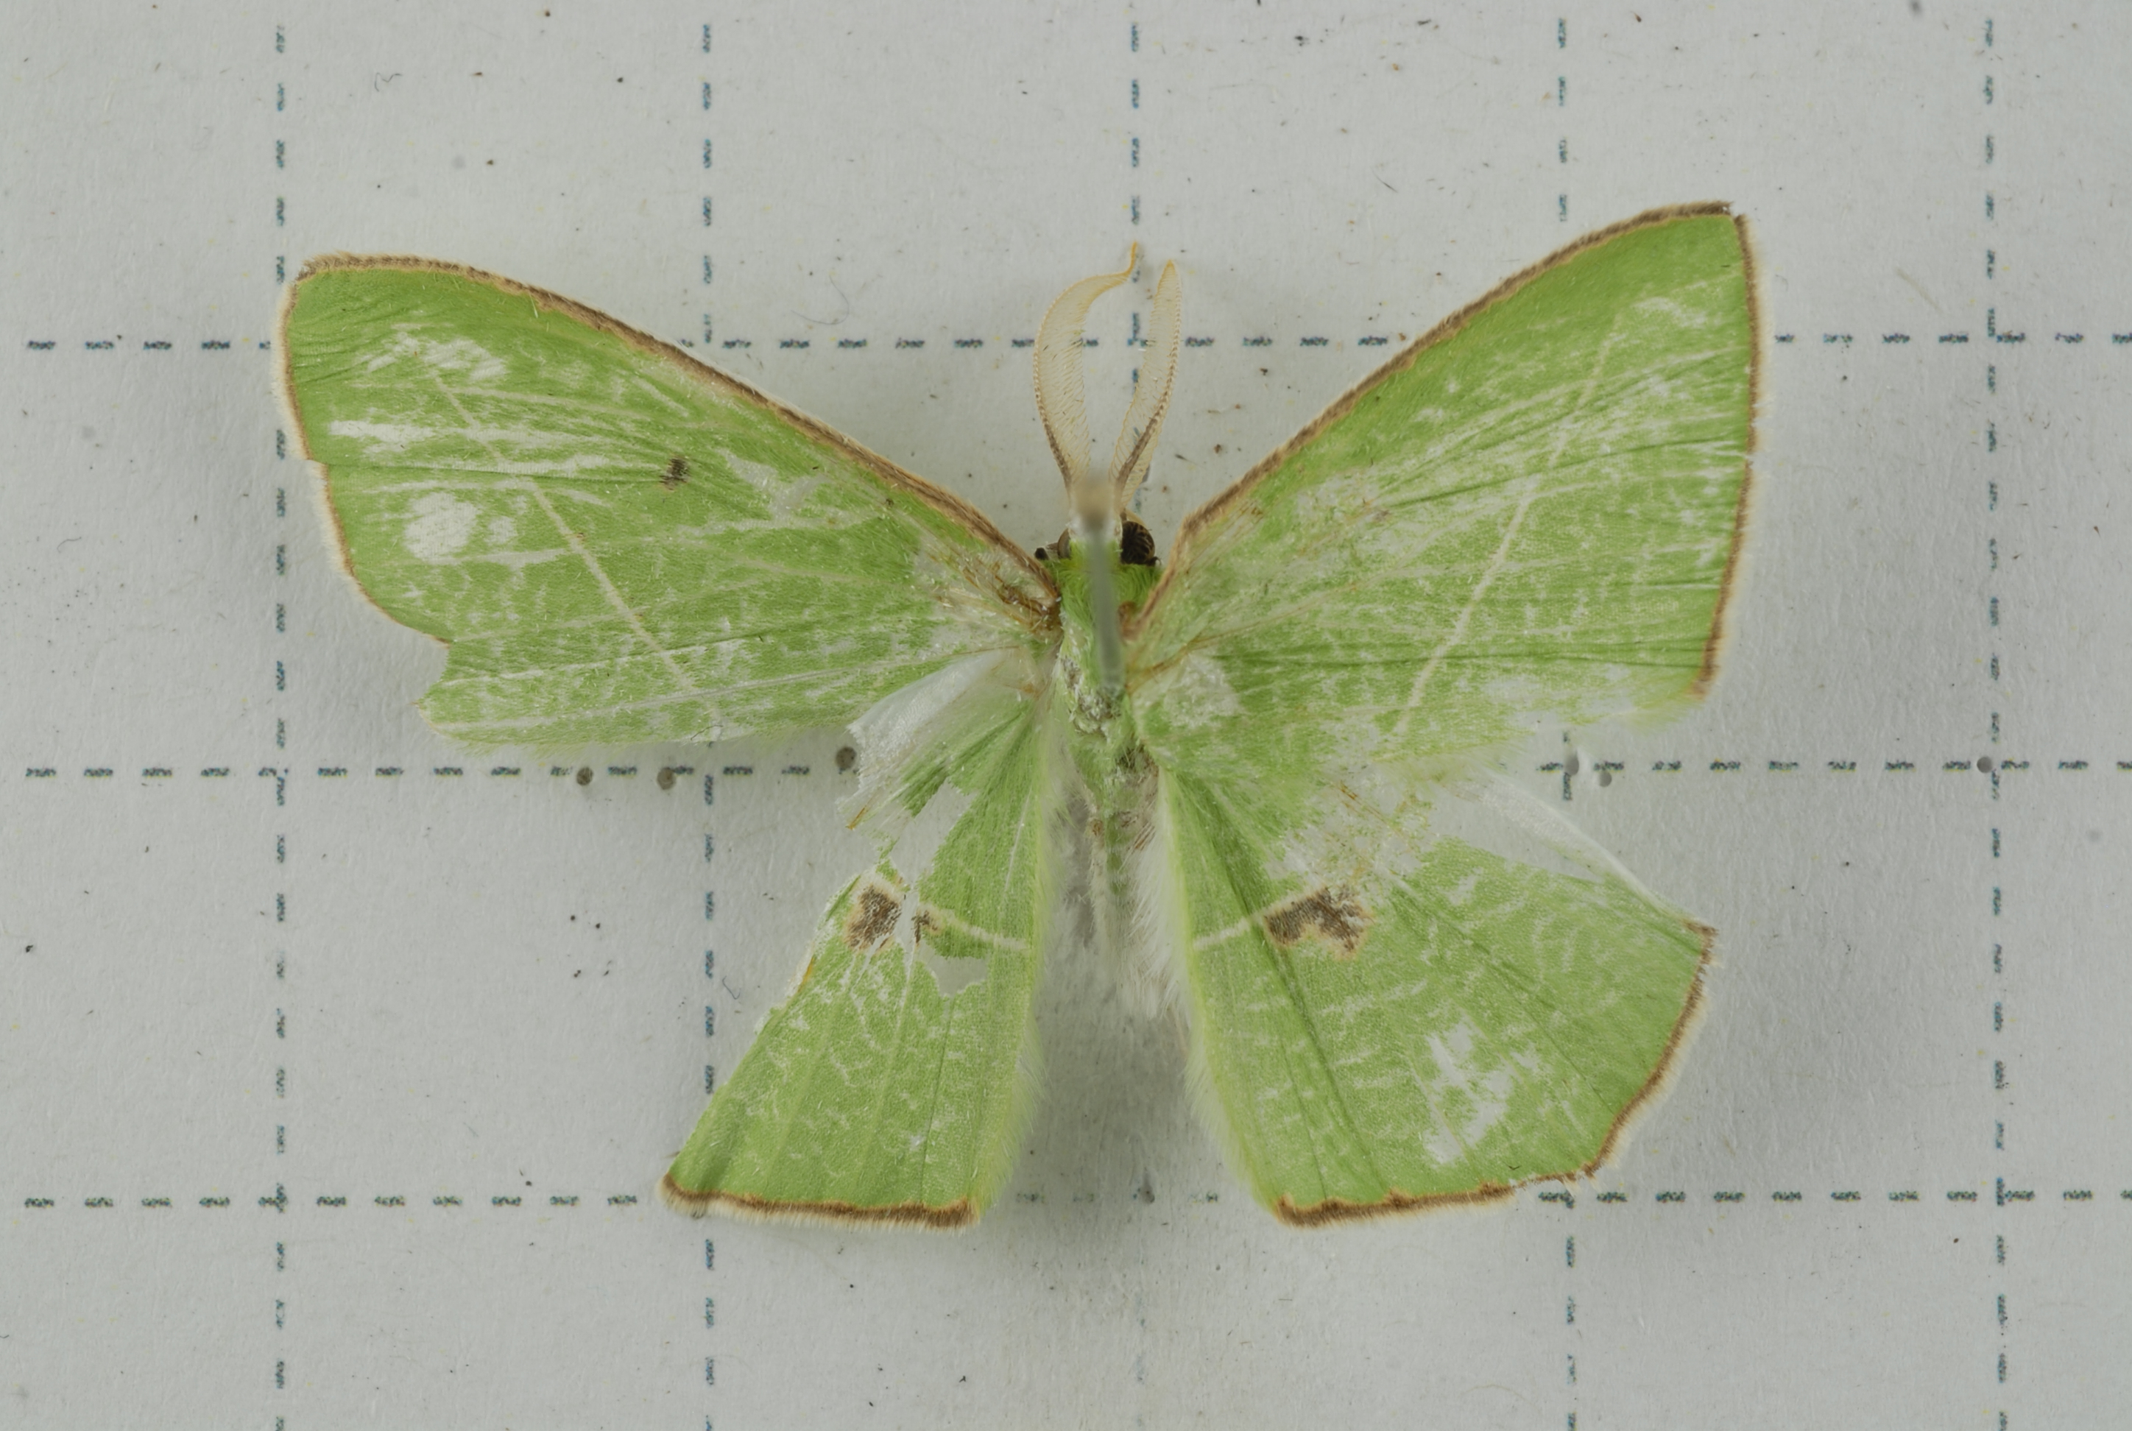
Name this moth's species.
Tanaoctenia haliaria
